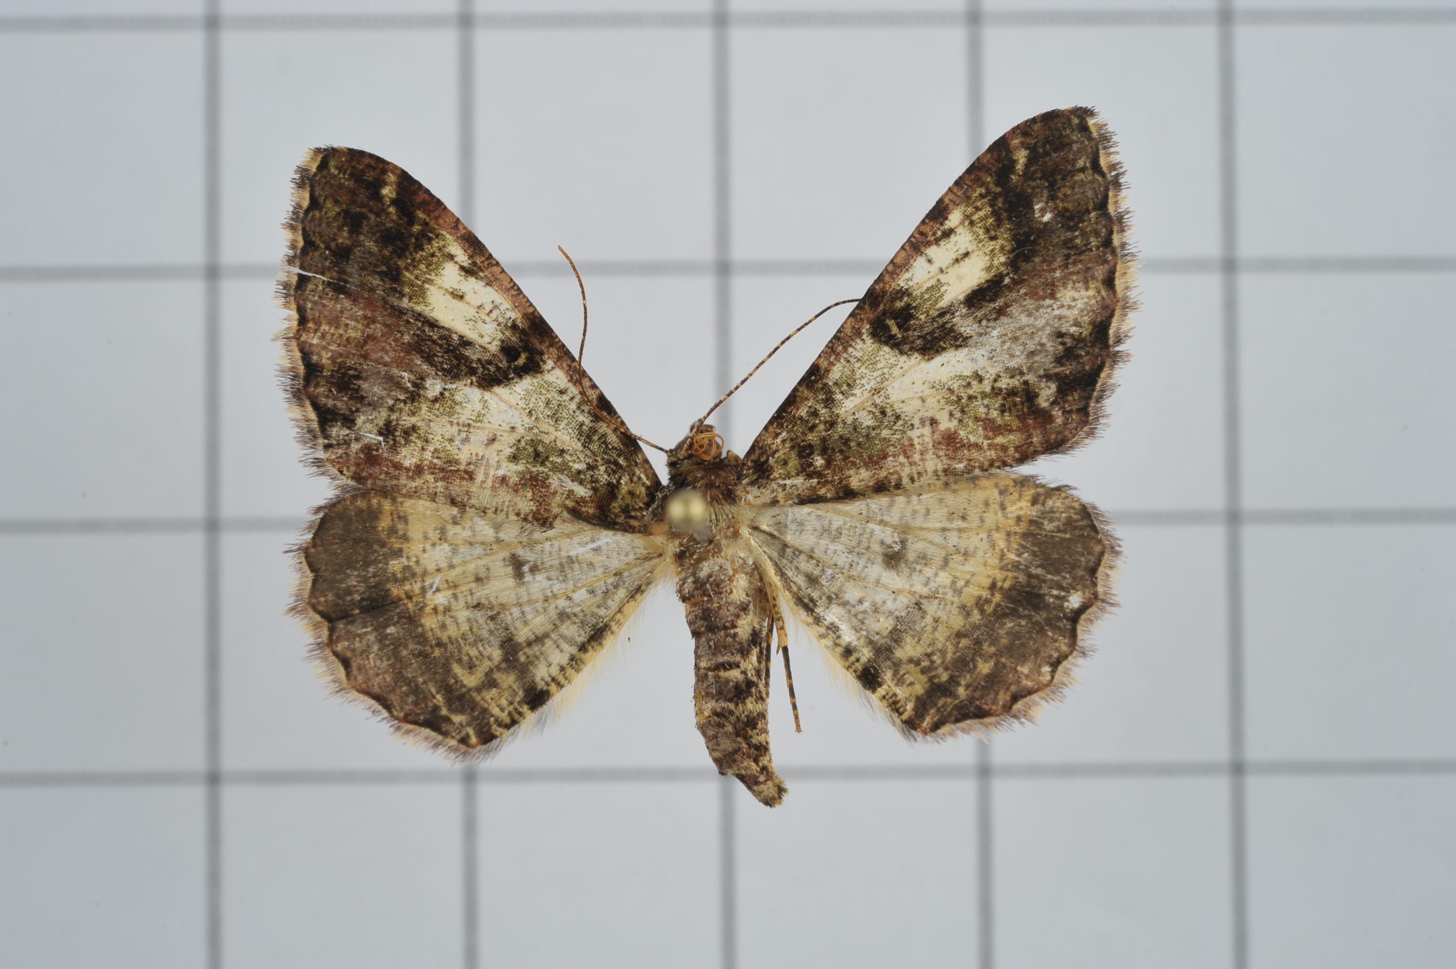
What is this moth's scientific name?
Gasterocome pannosaria orta
